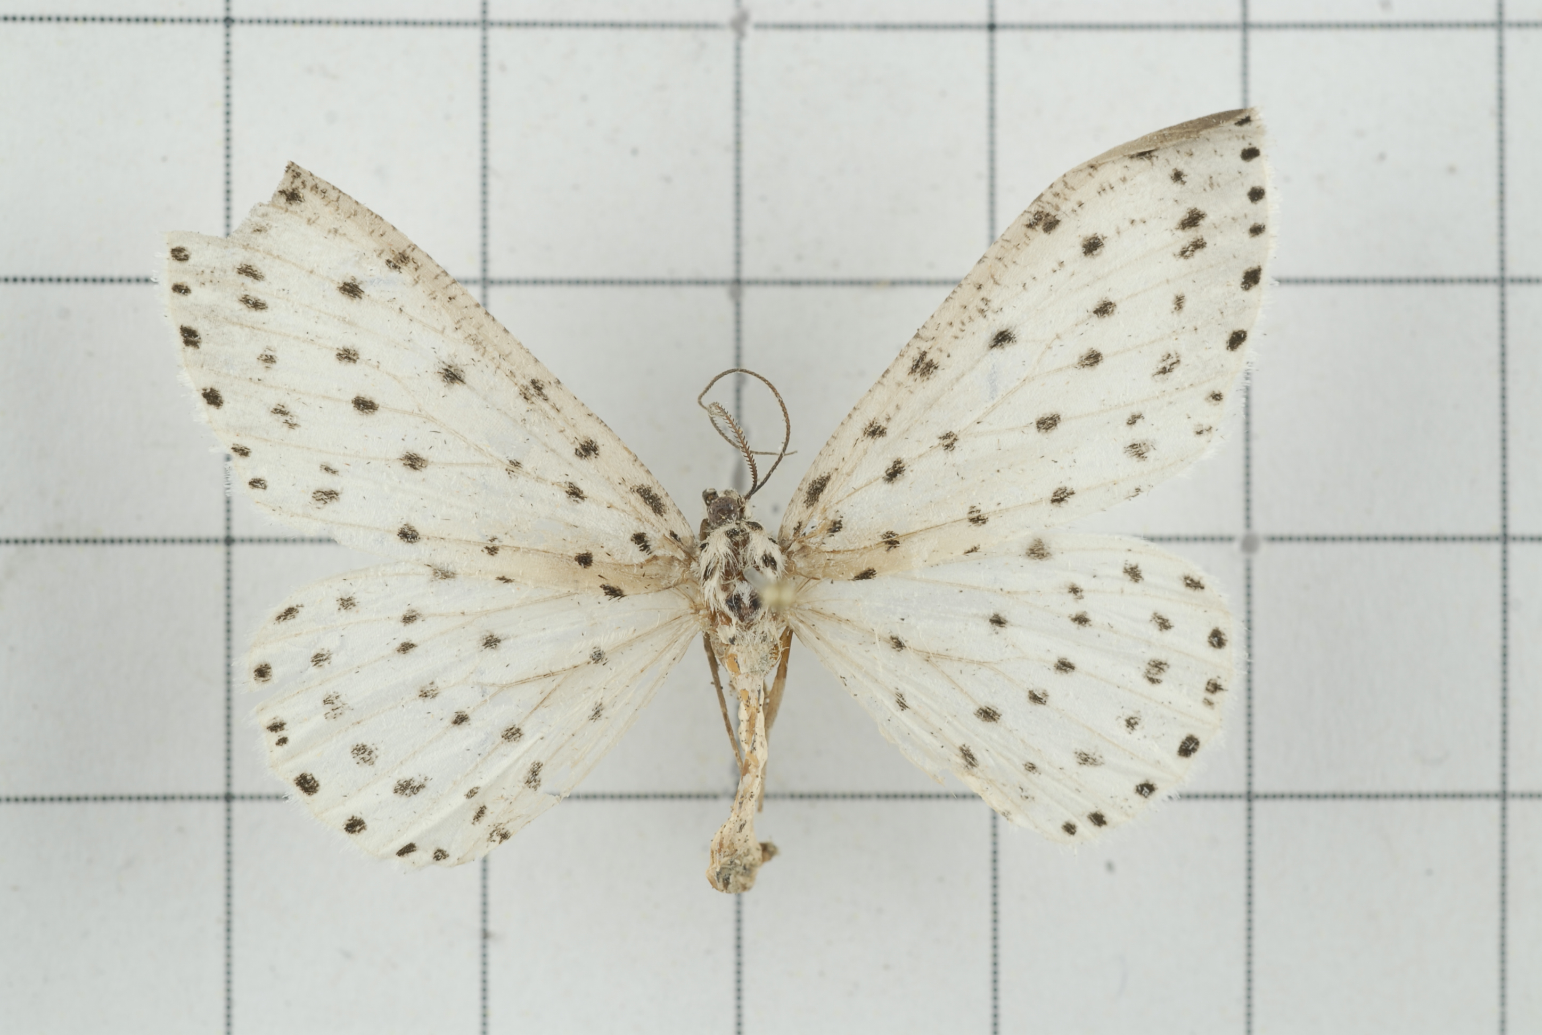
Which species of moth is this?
Xenoplia trivialis
